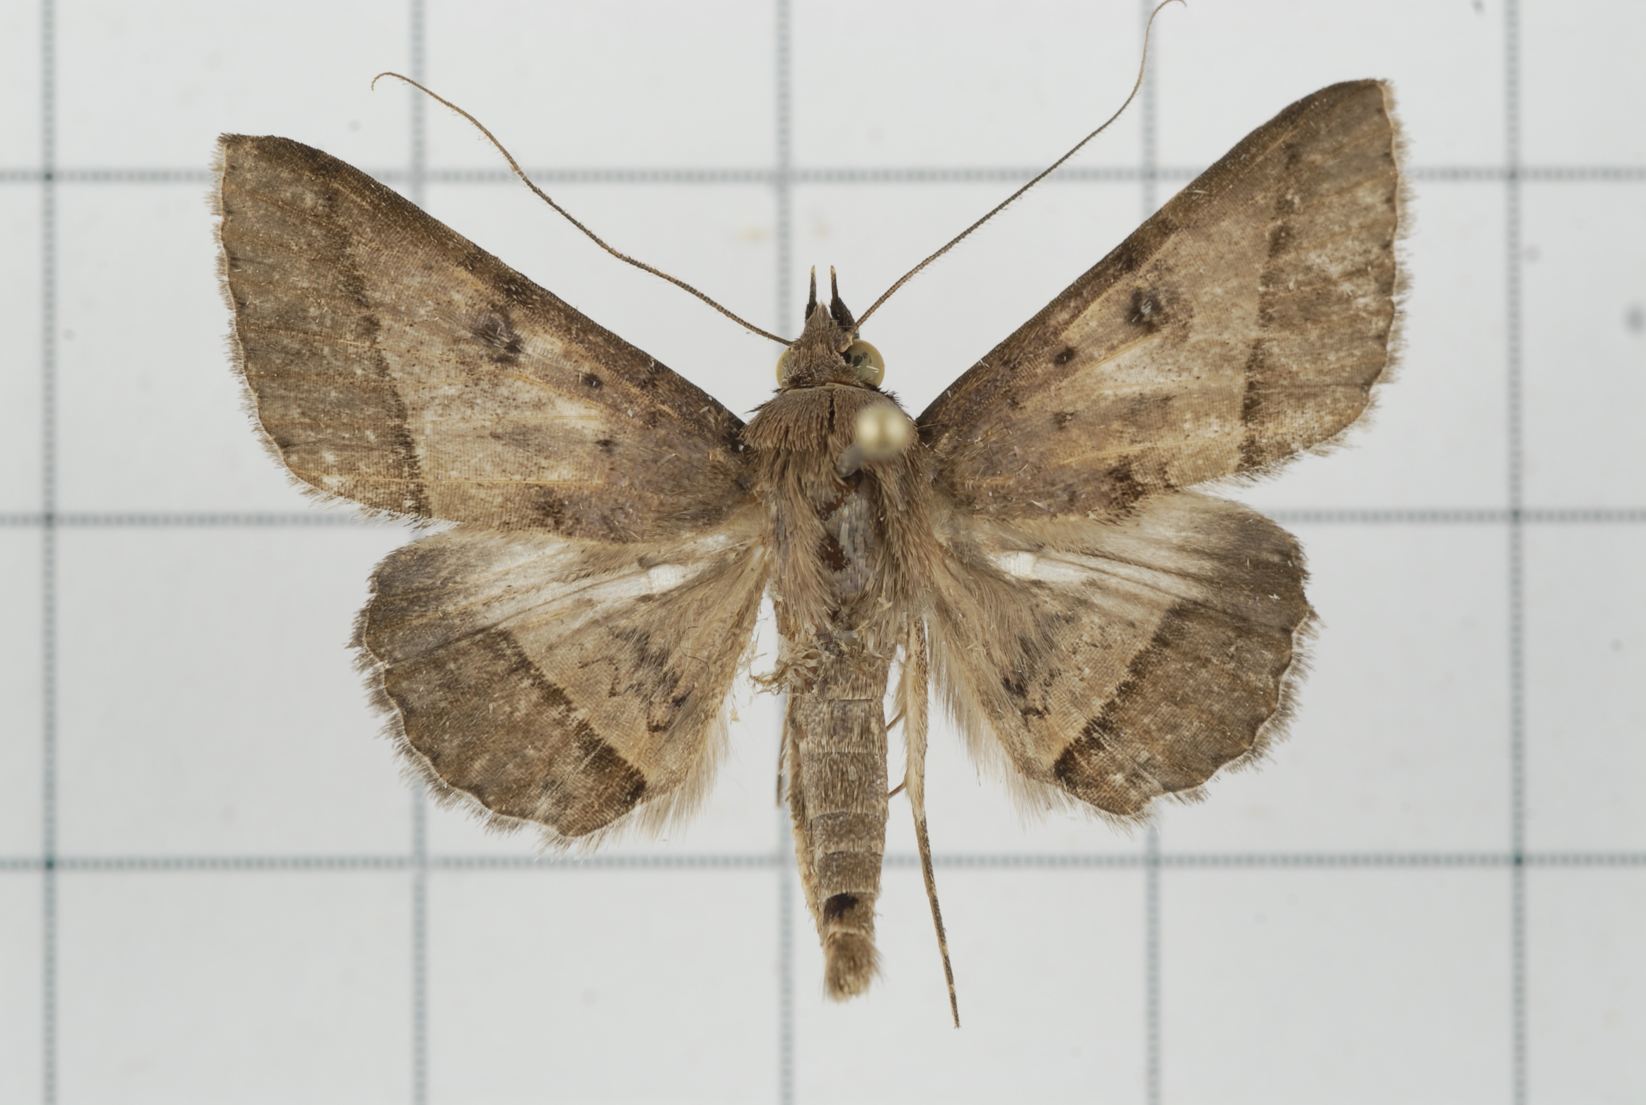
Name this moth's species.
Hypospila bolinoides
